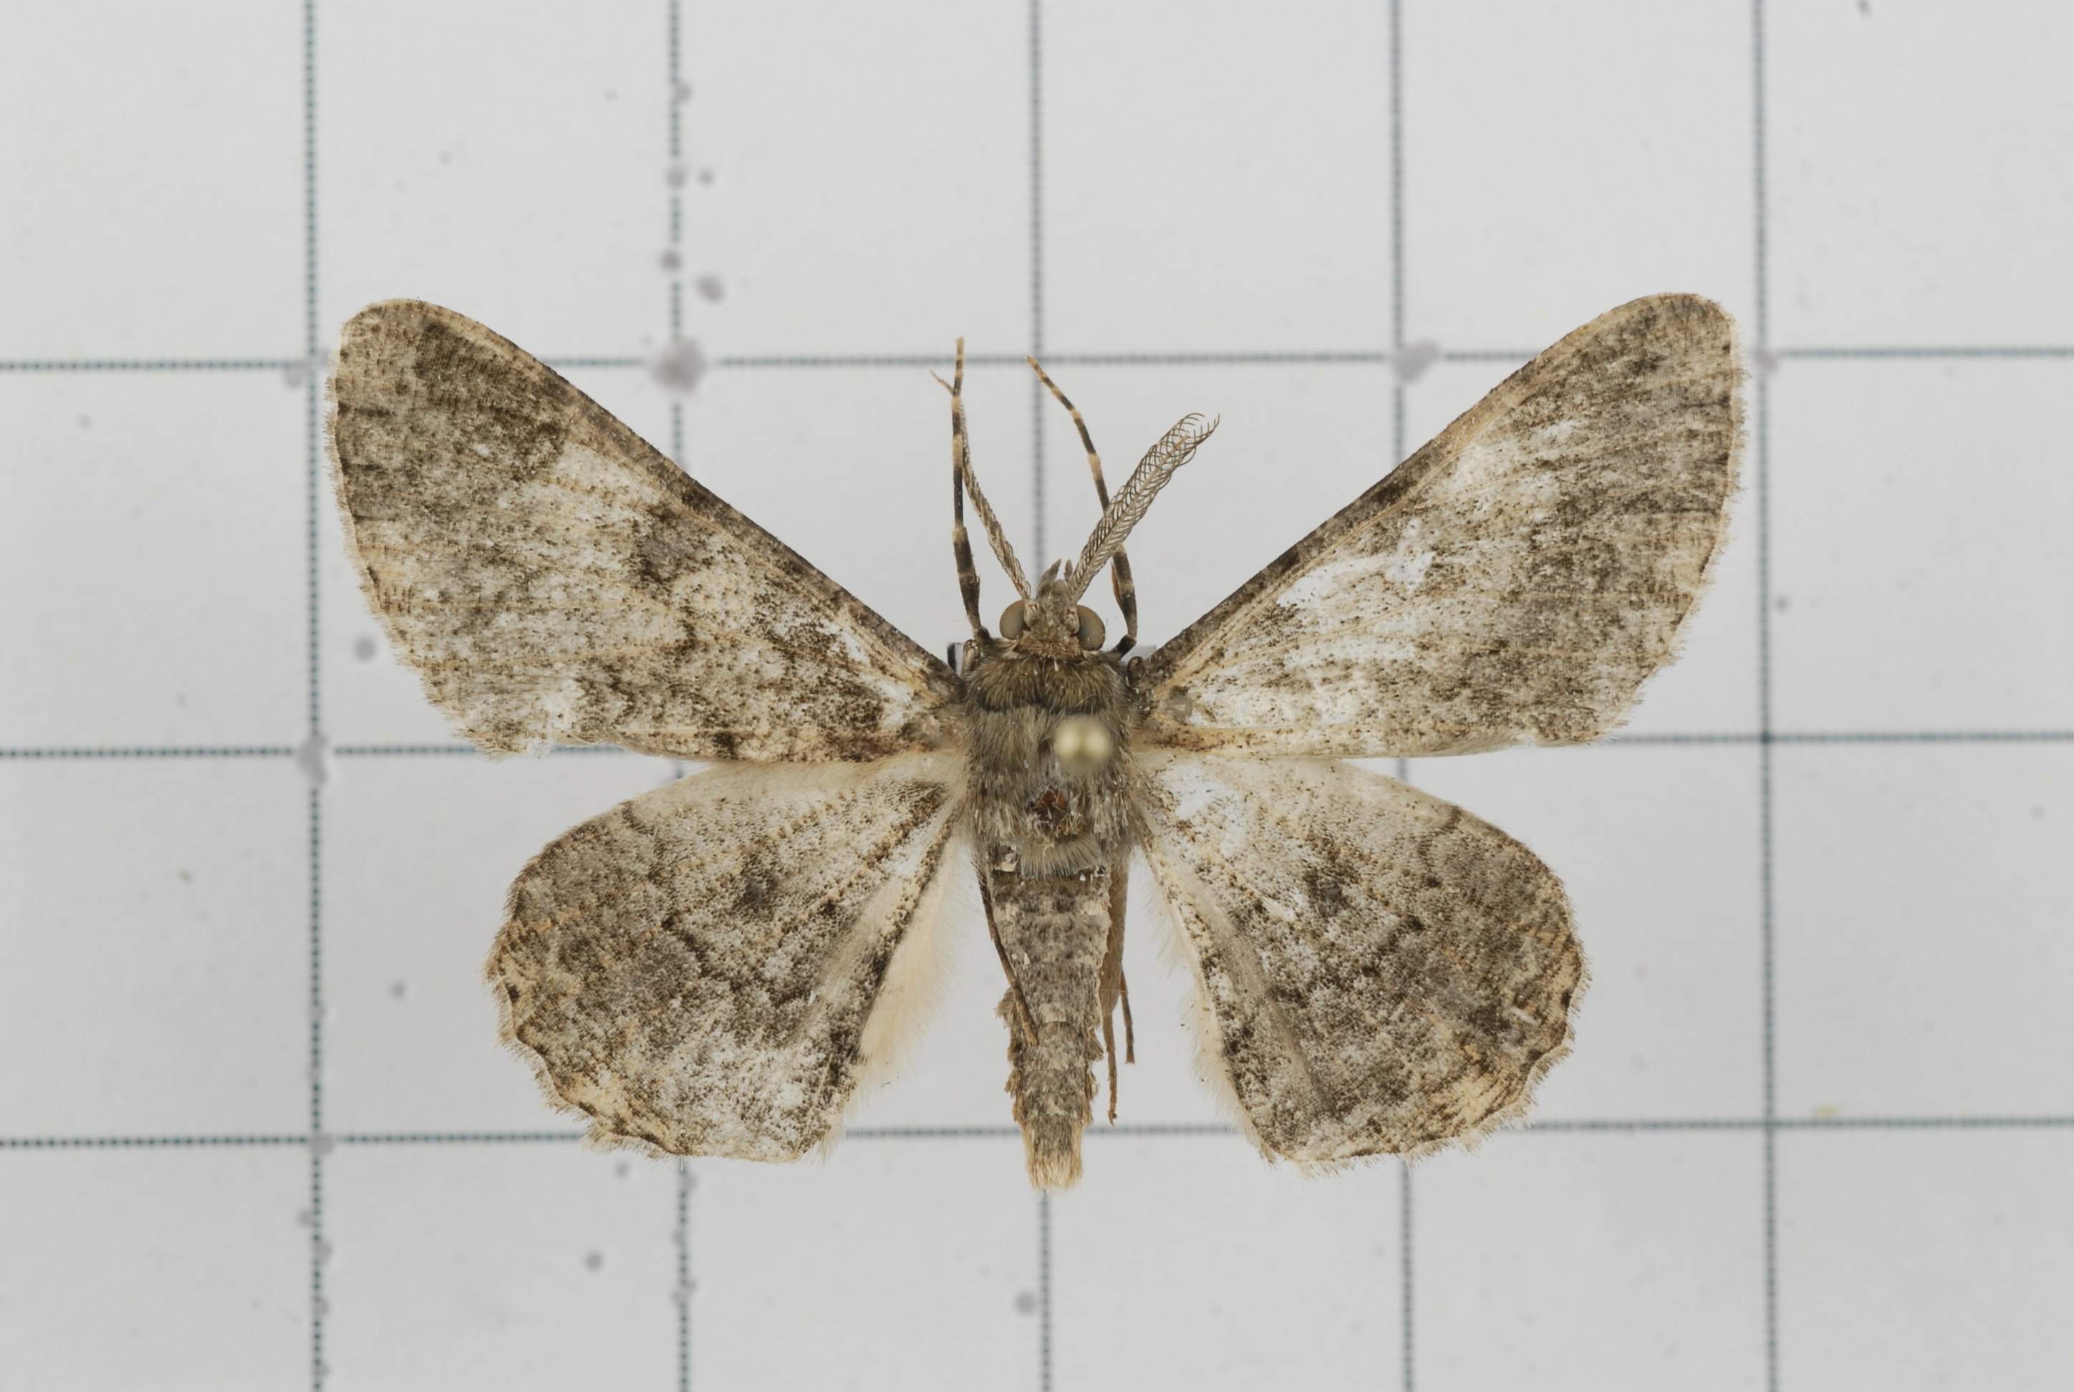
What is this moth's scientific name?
Cleora alienaria
